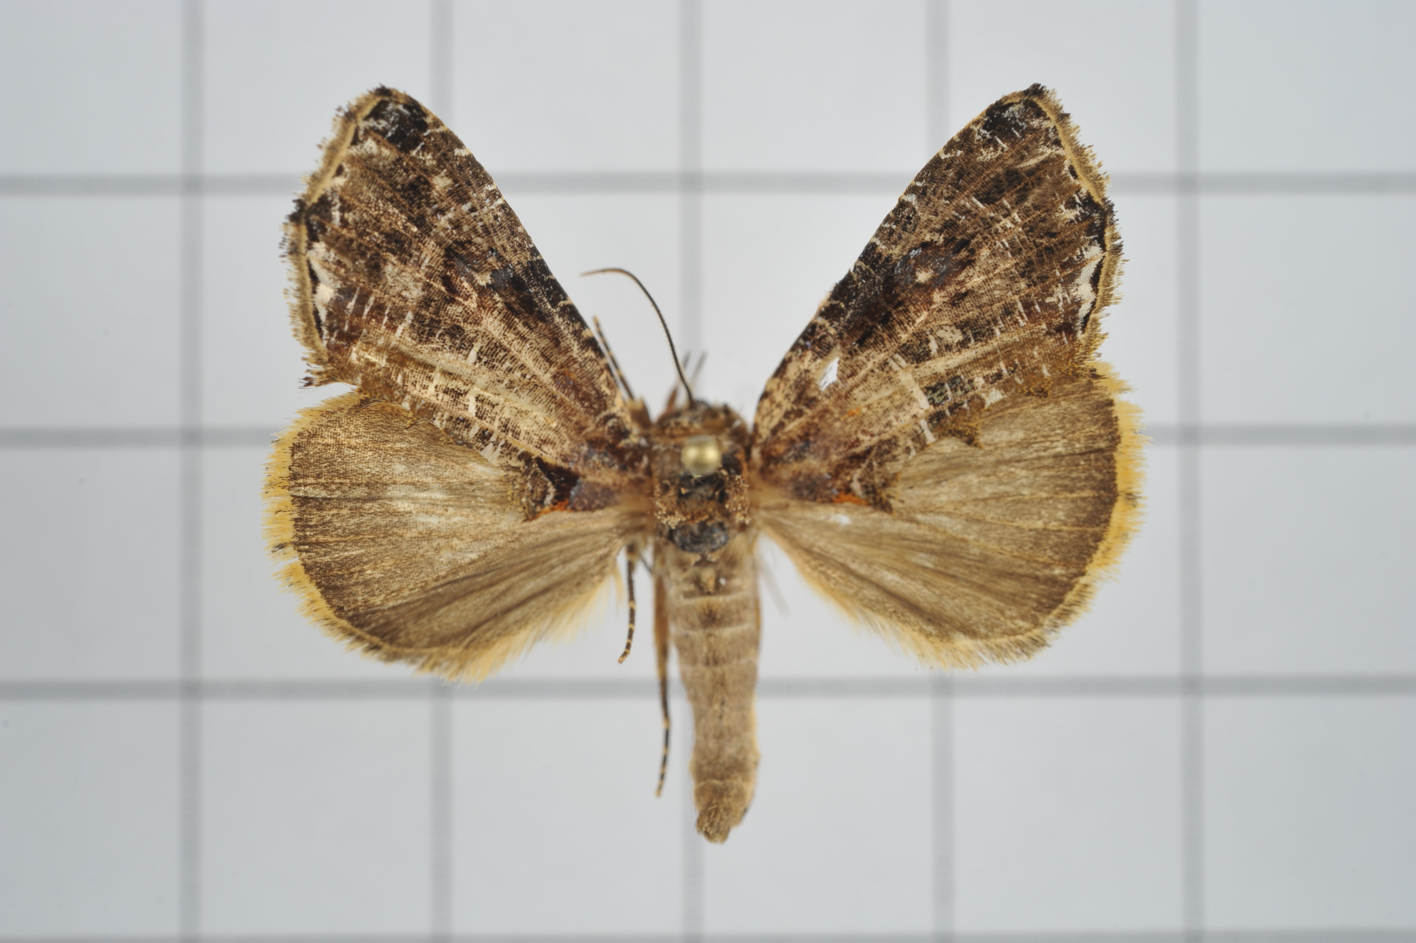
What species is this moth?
Pilipectus taiwanus
